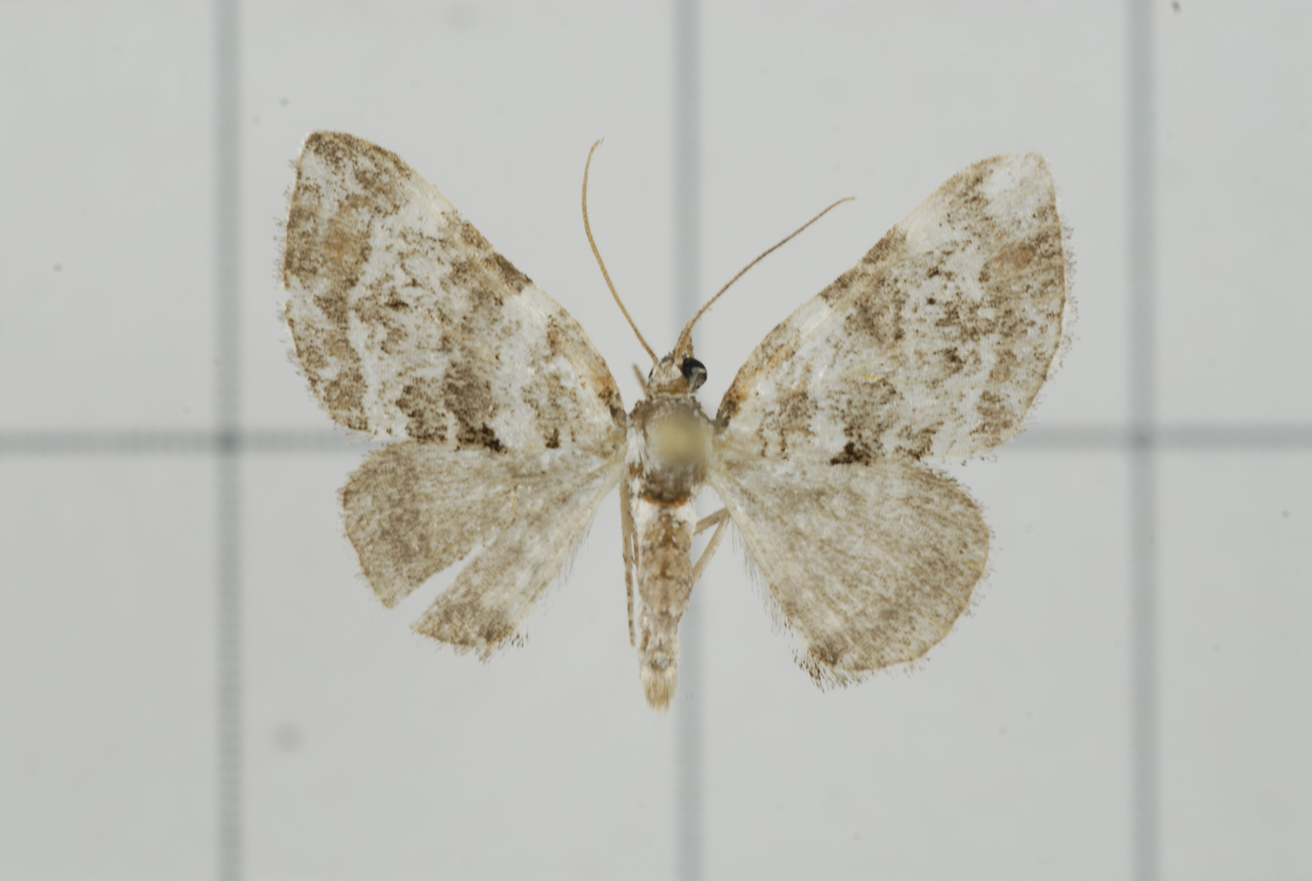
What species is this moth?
Perizoma fasciaria
